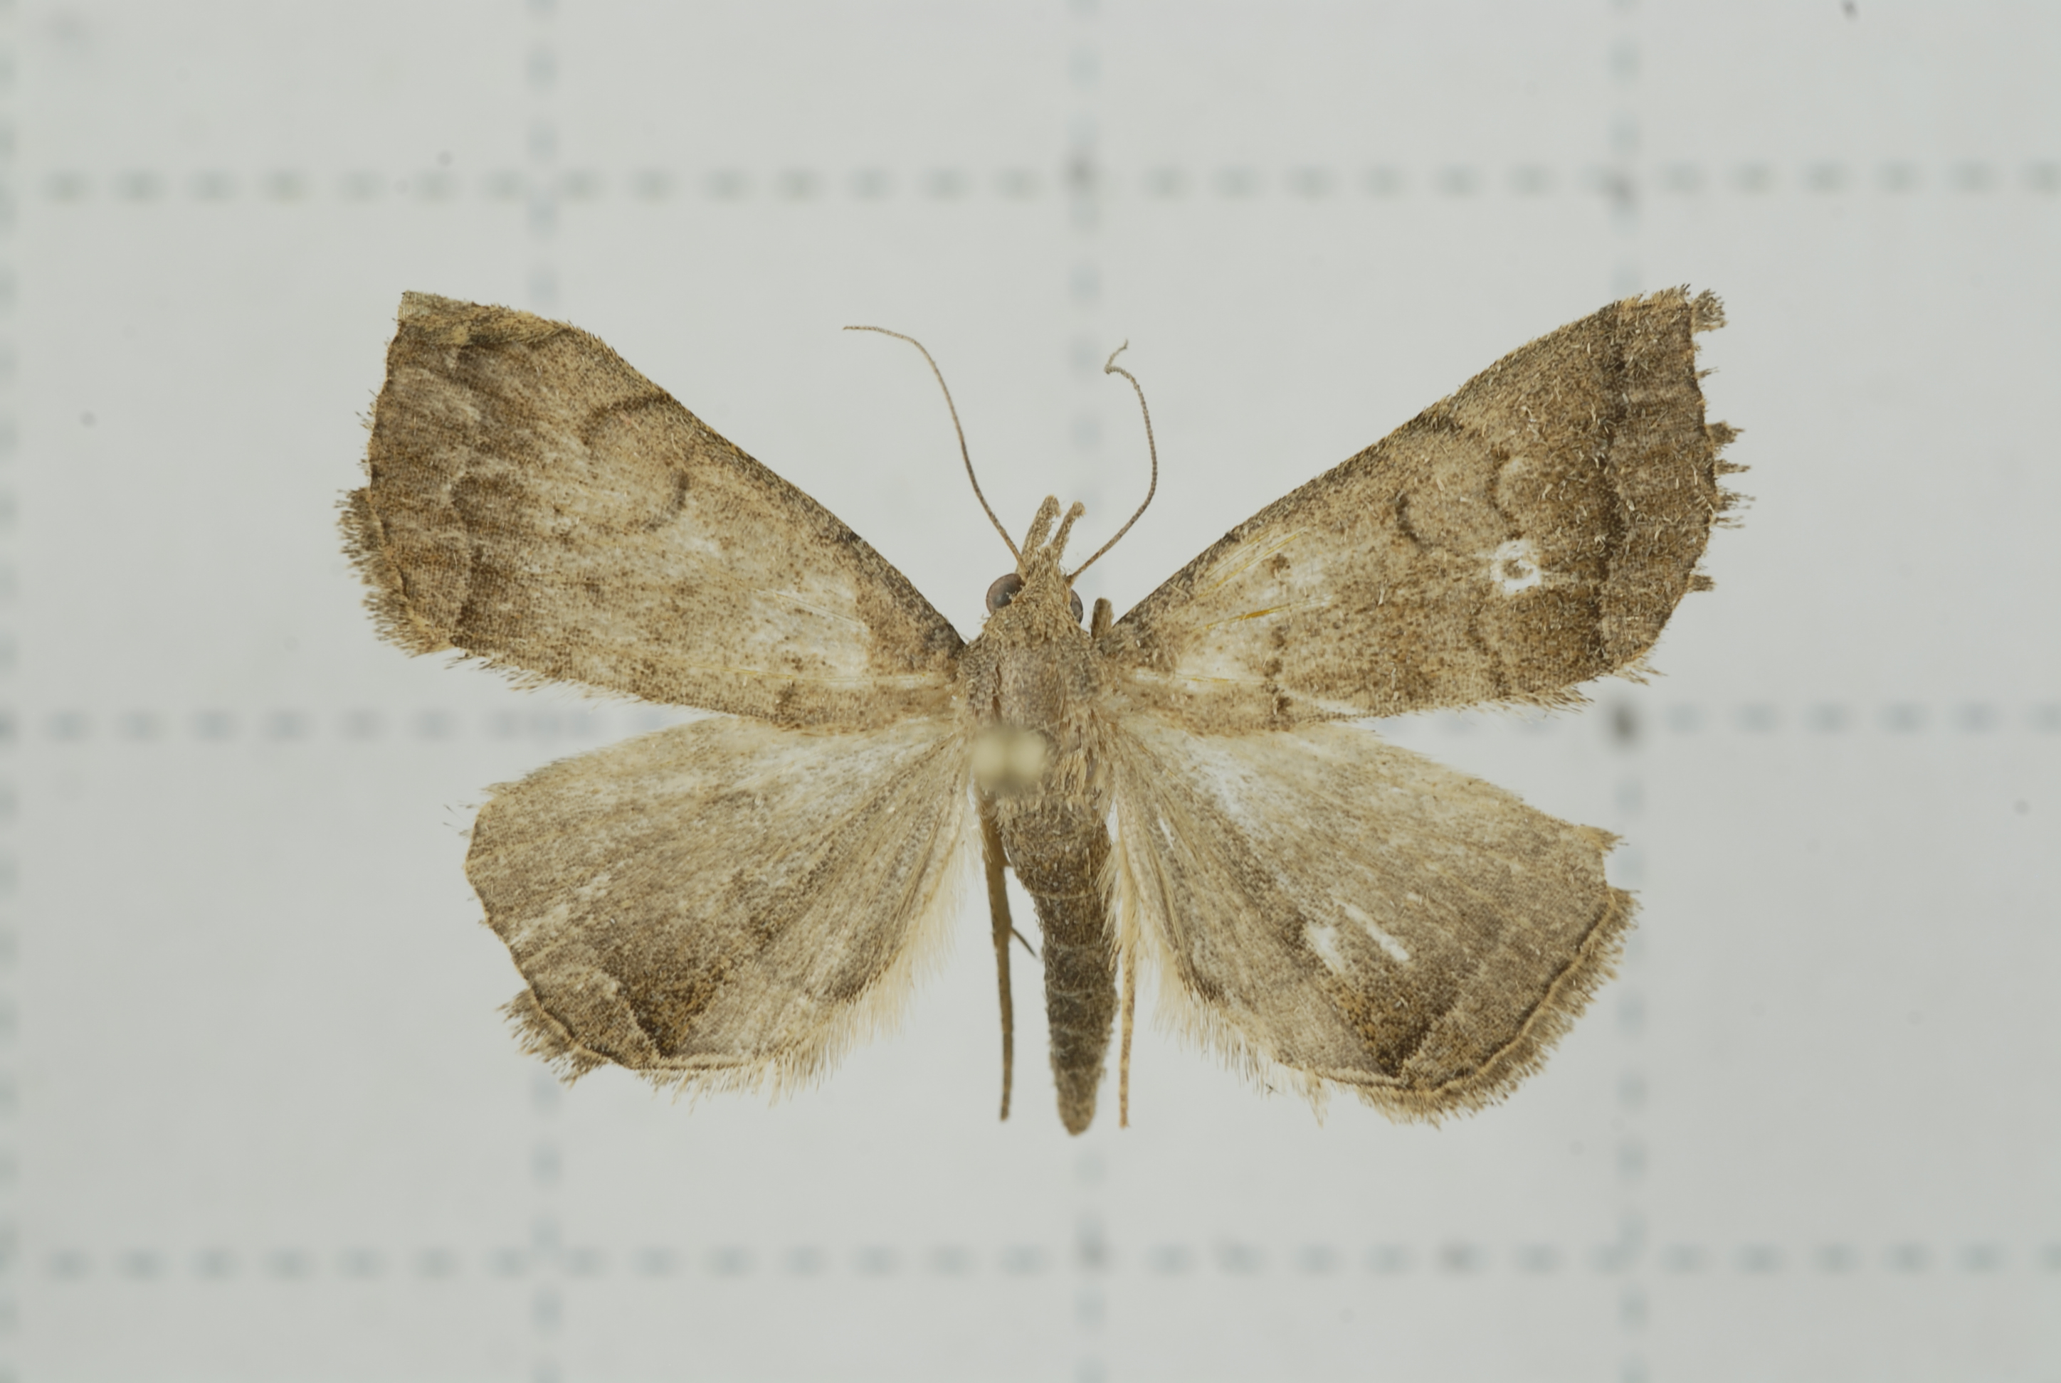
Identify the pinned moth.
Herminia undulata
